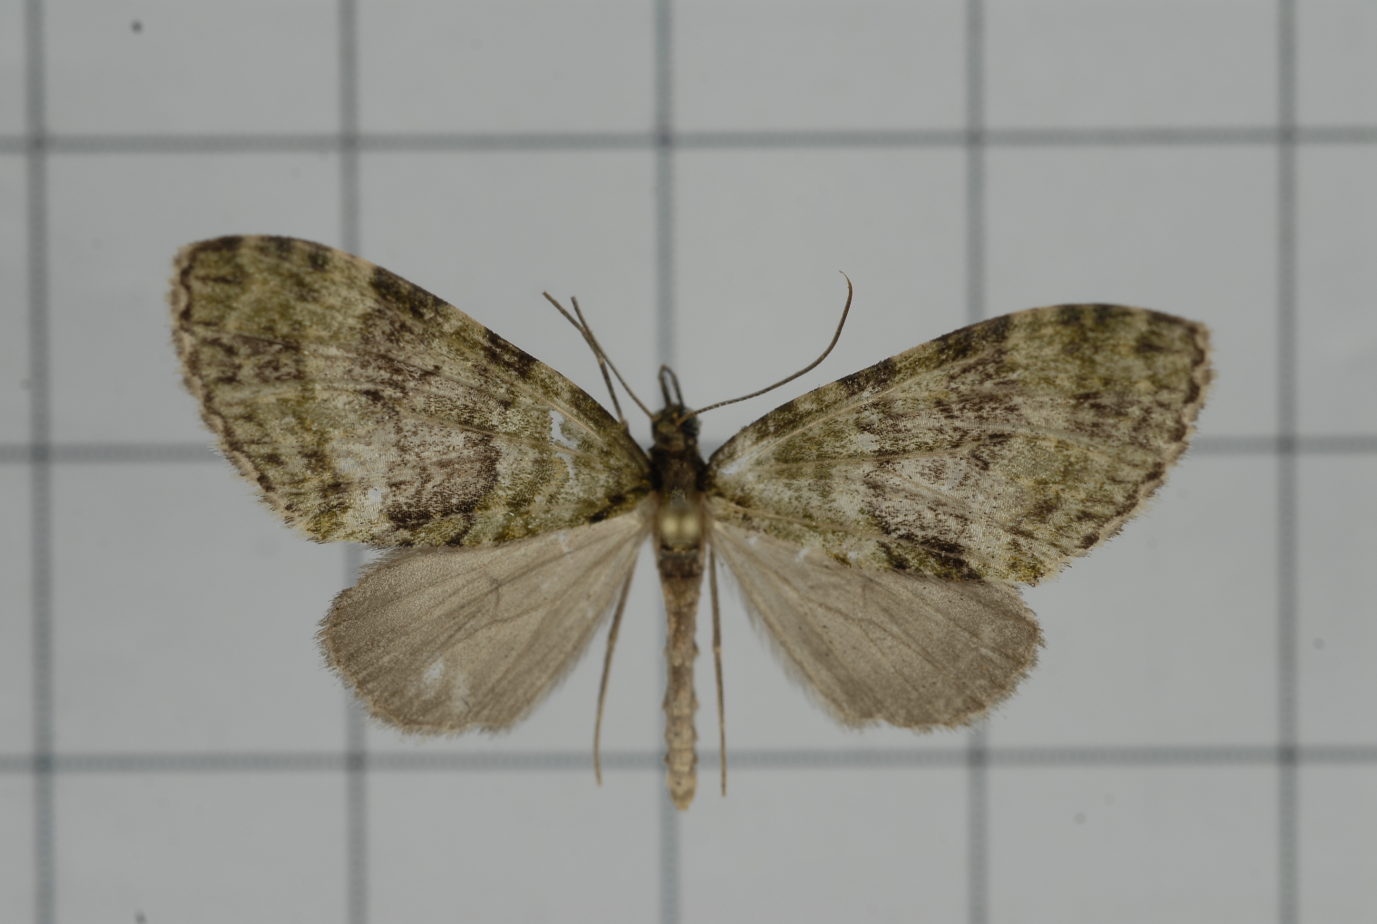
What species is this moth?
Hypocometa clauda
